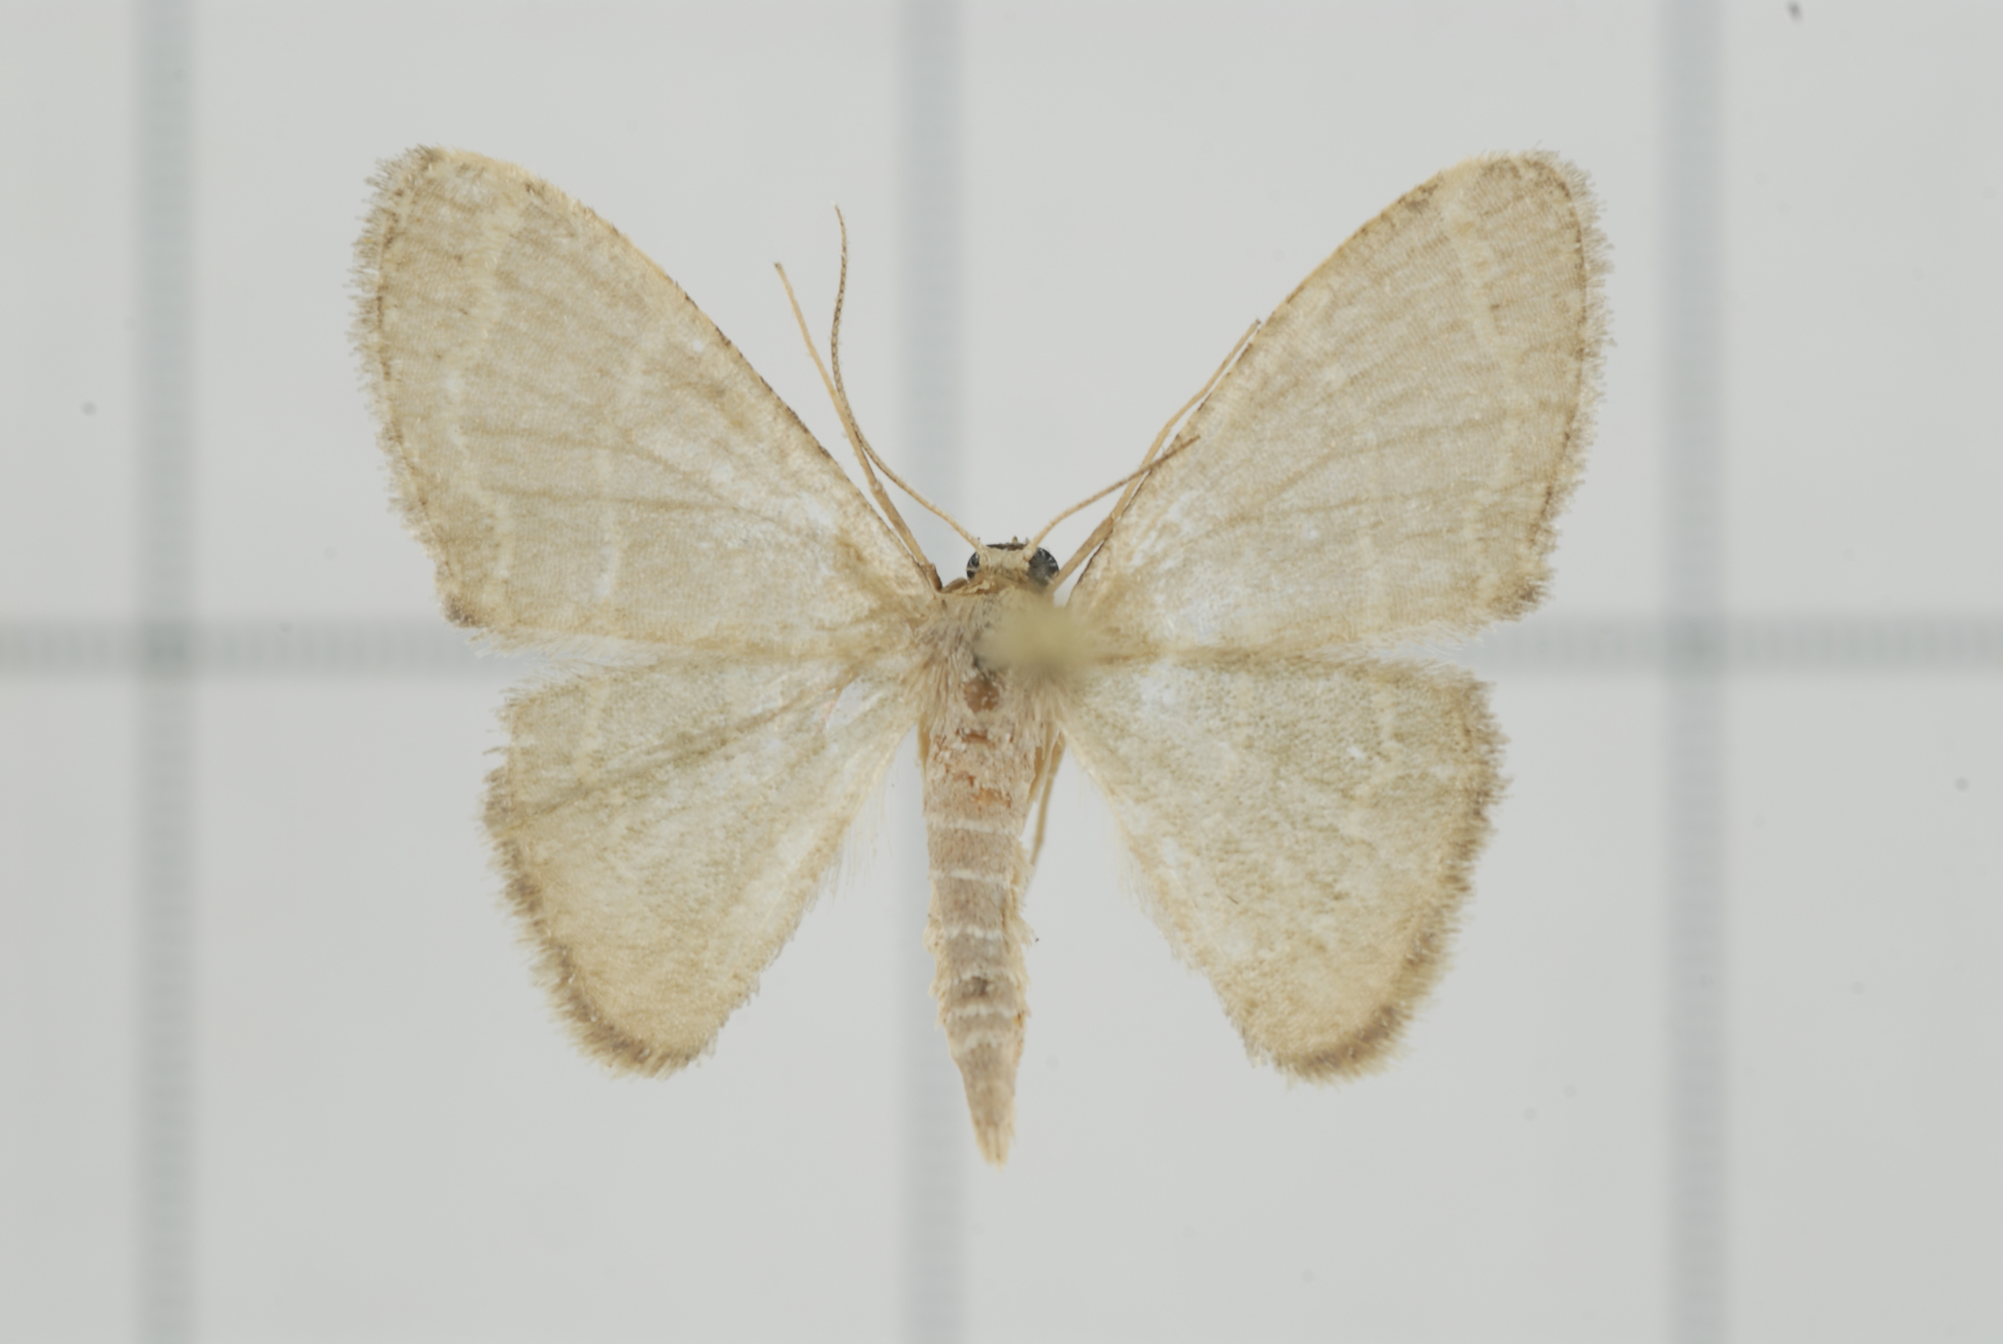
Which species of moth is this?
Lophophleps purpurea
